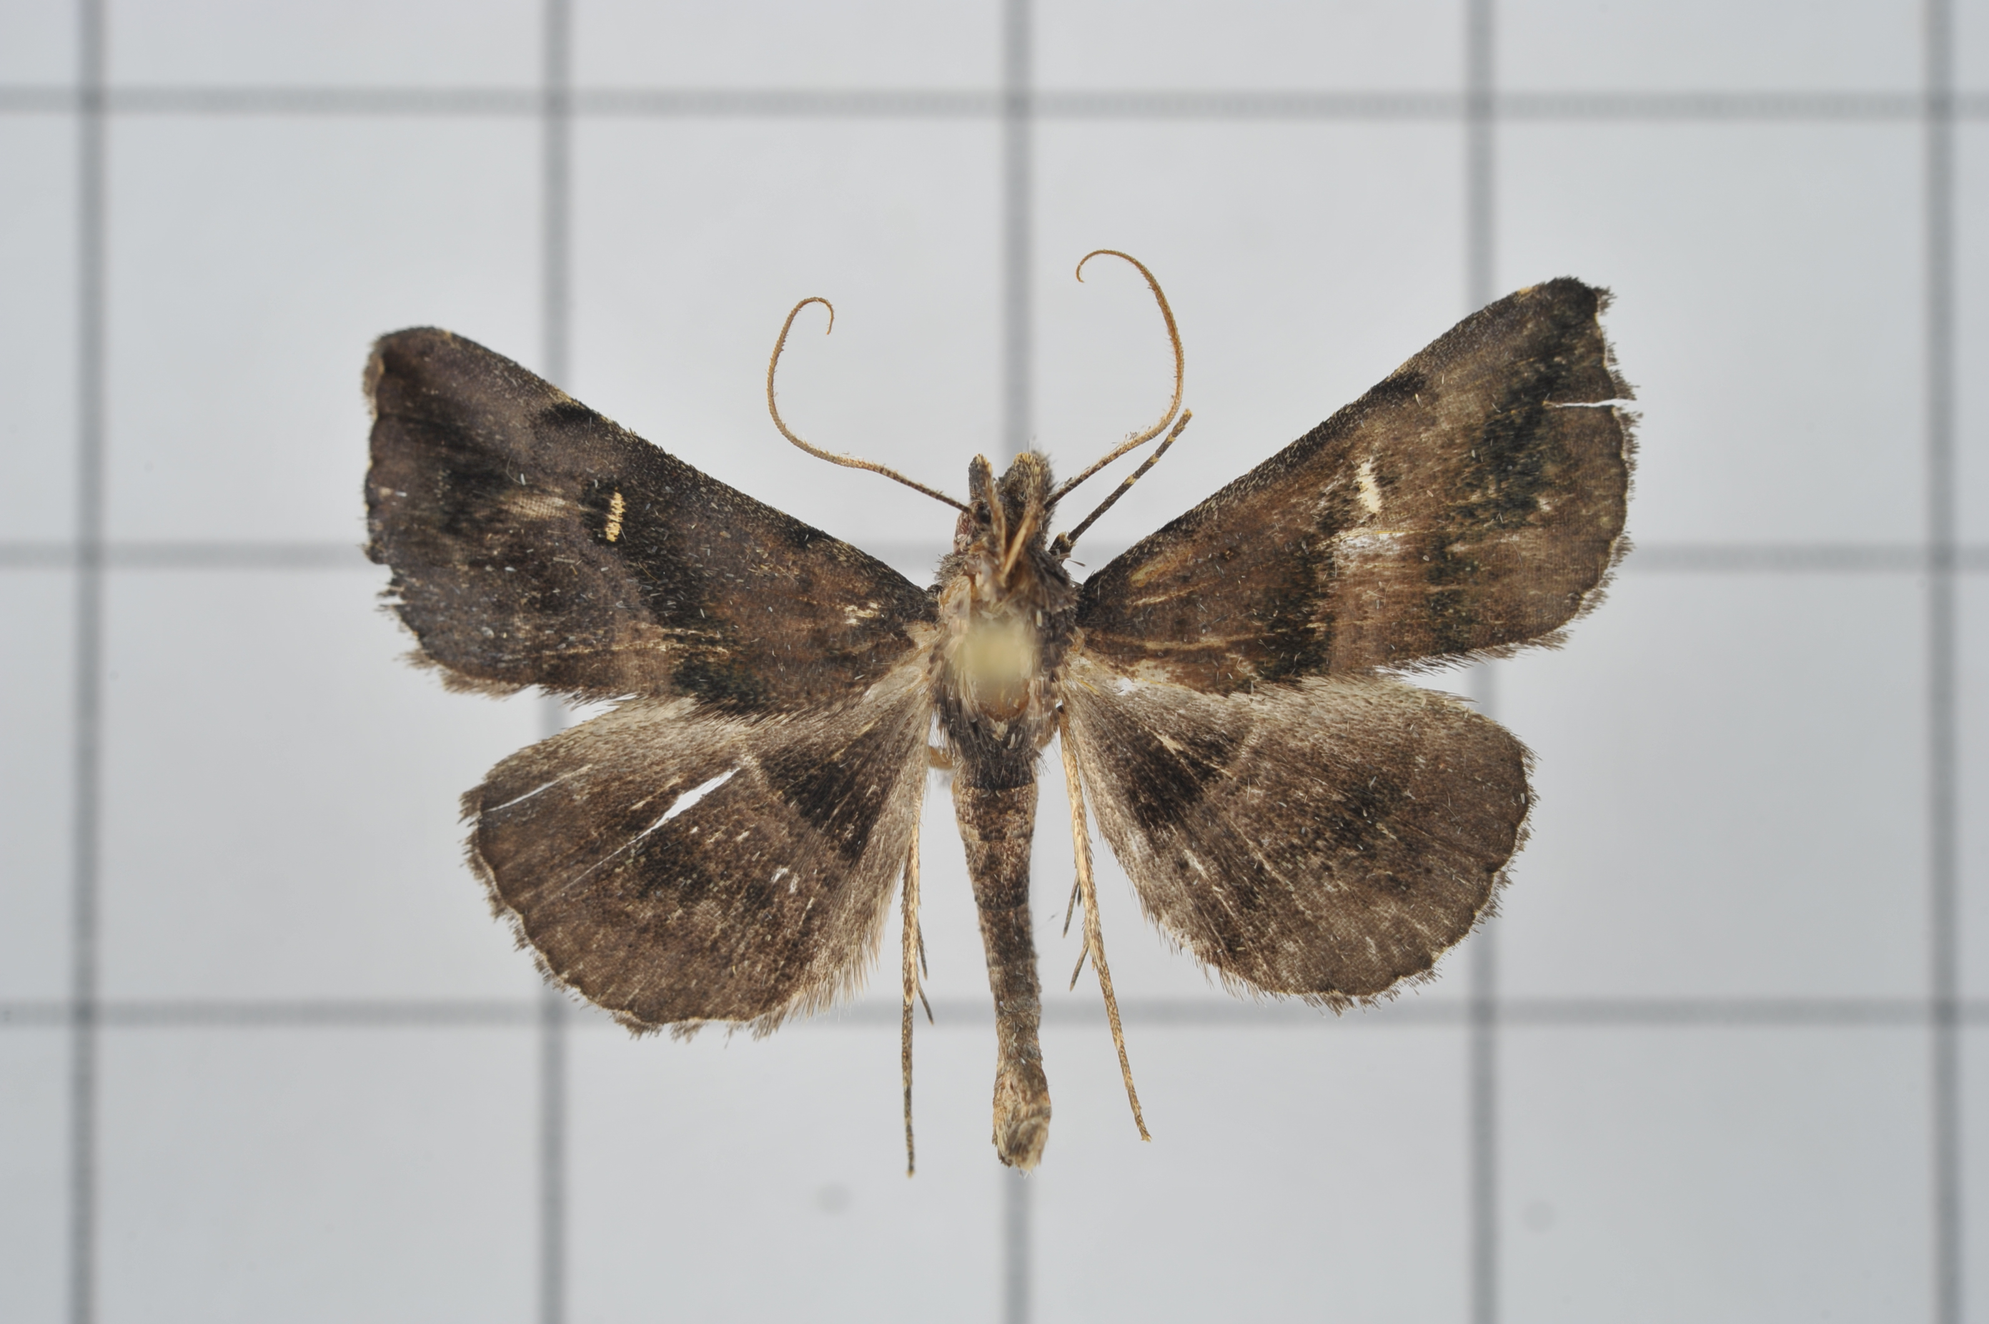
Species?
Hadennia mysalis
